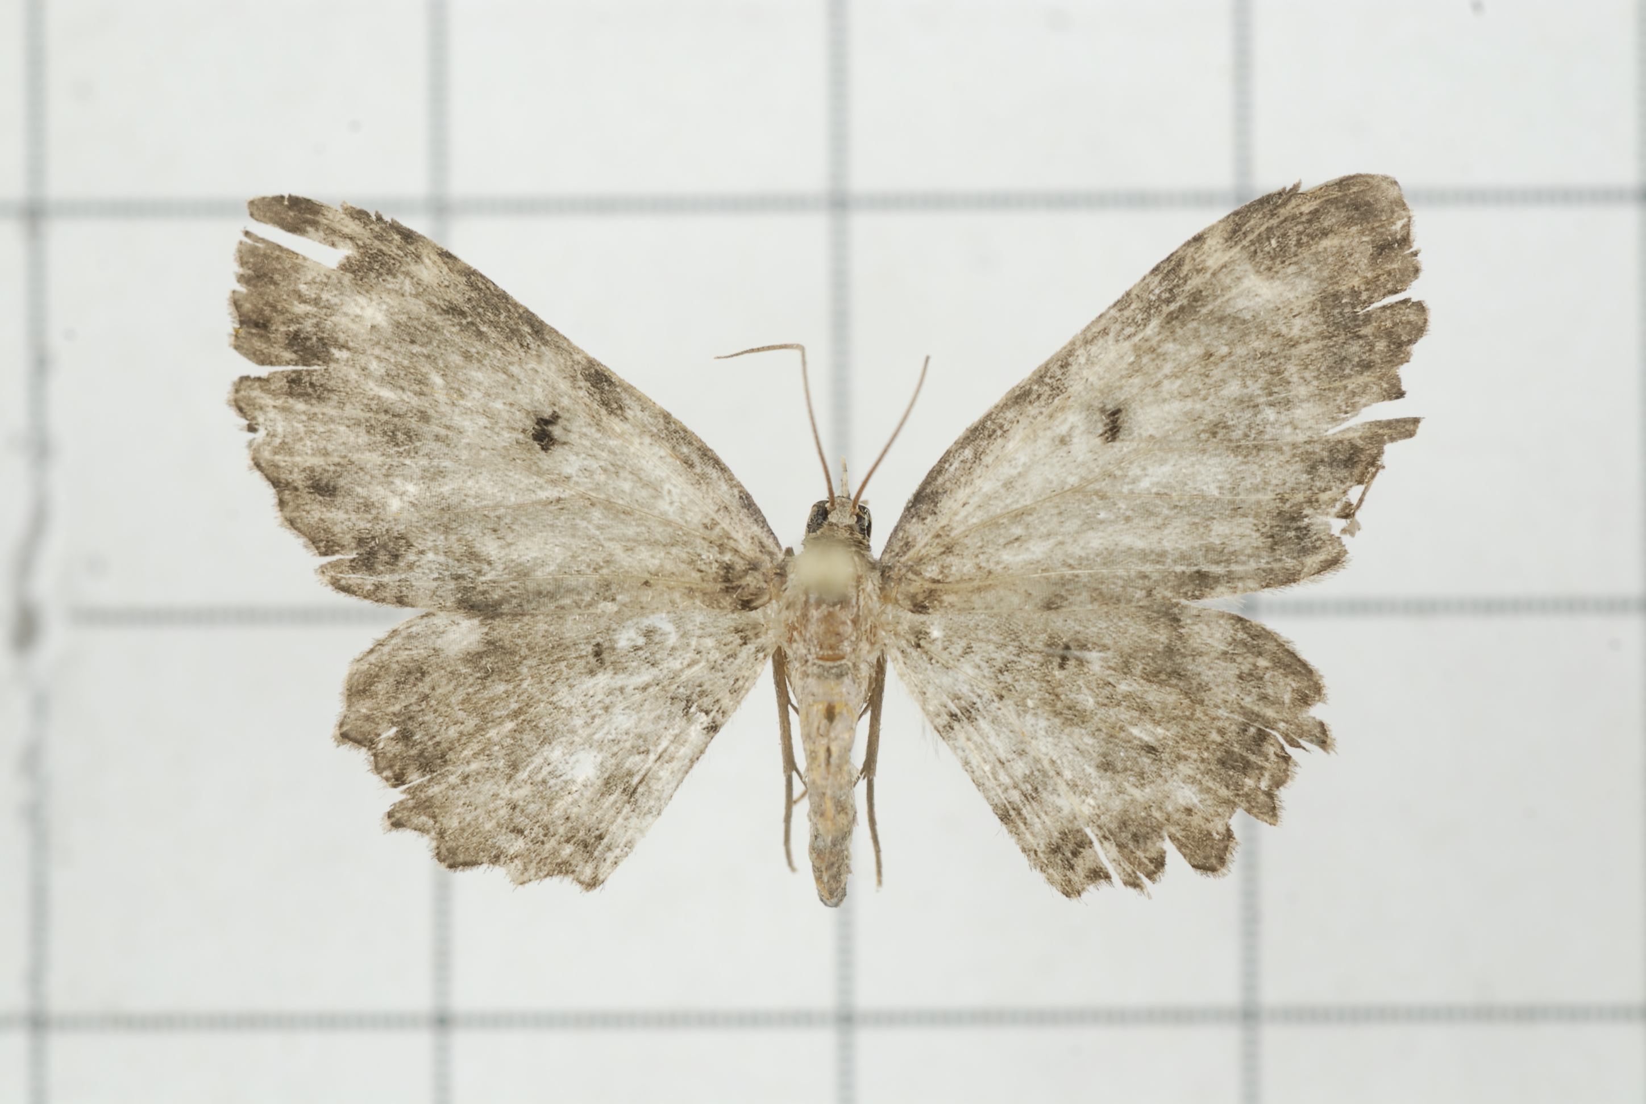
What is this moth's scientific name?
Collix ghosha ghosha
